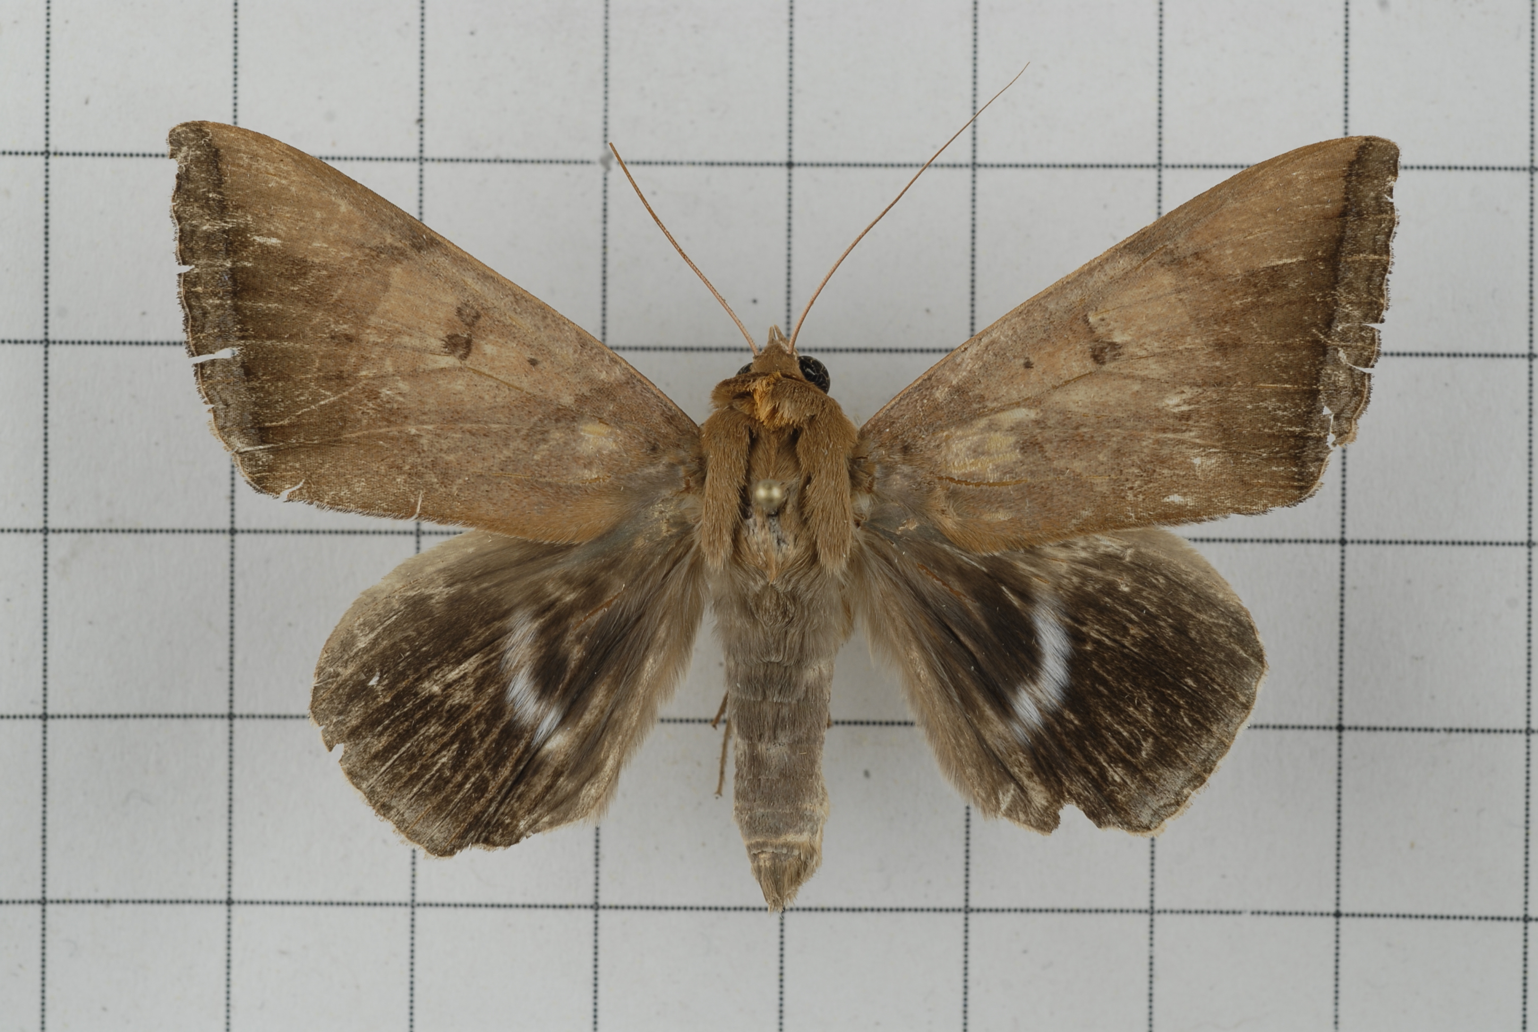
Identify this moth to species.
Artena dotata
